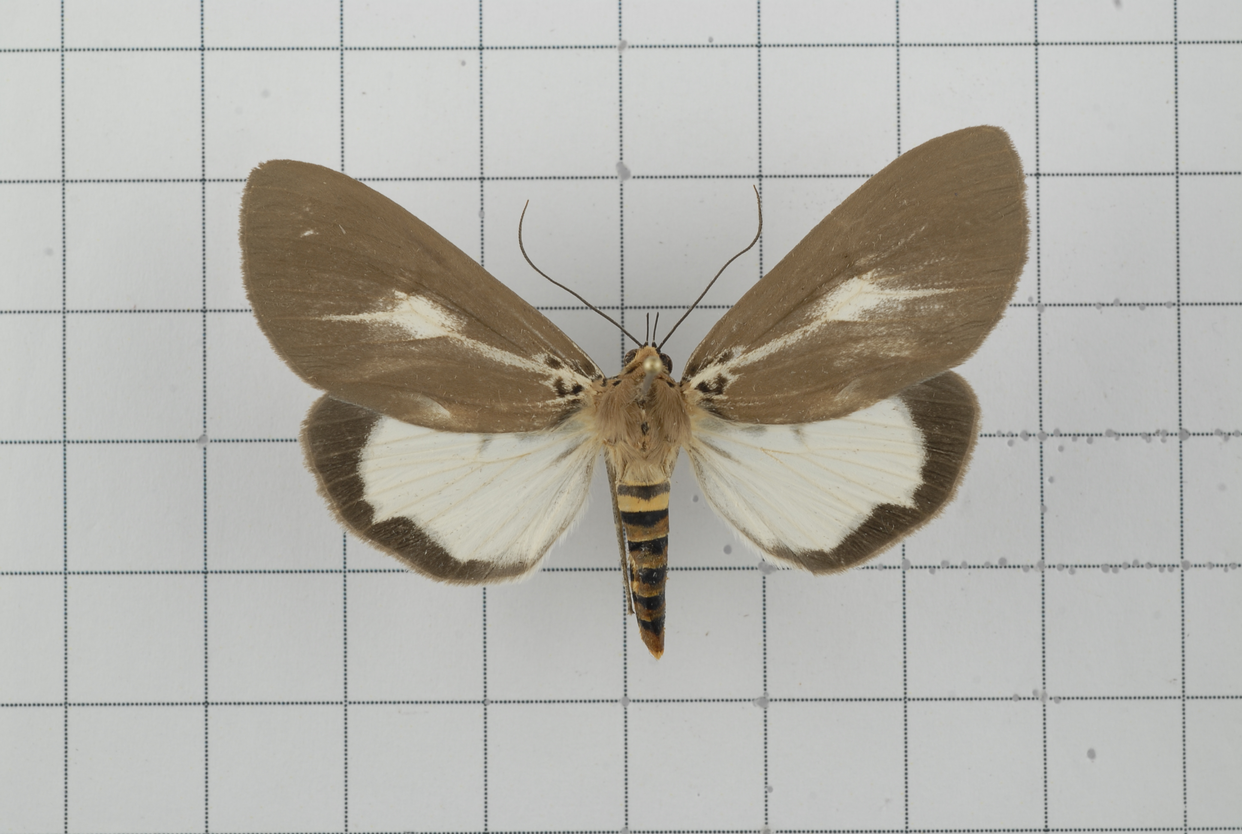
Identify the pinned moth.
Asota heliconia zebrina
